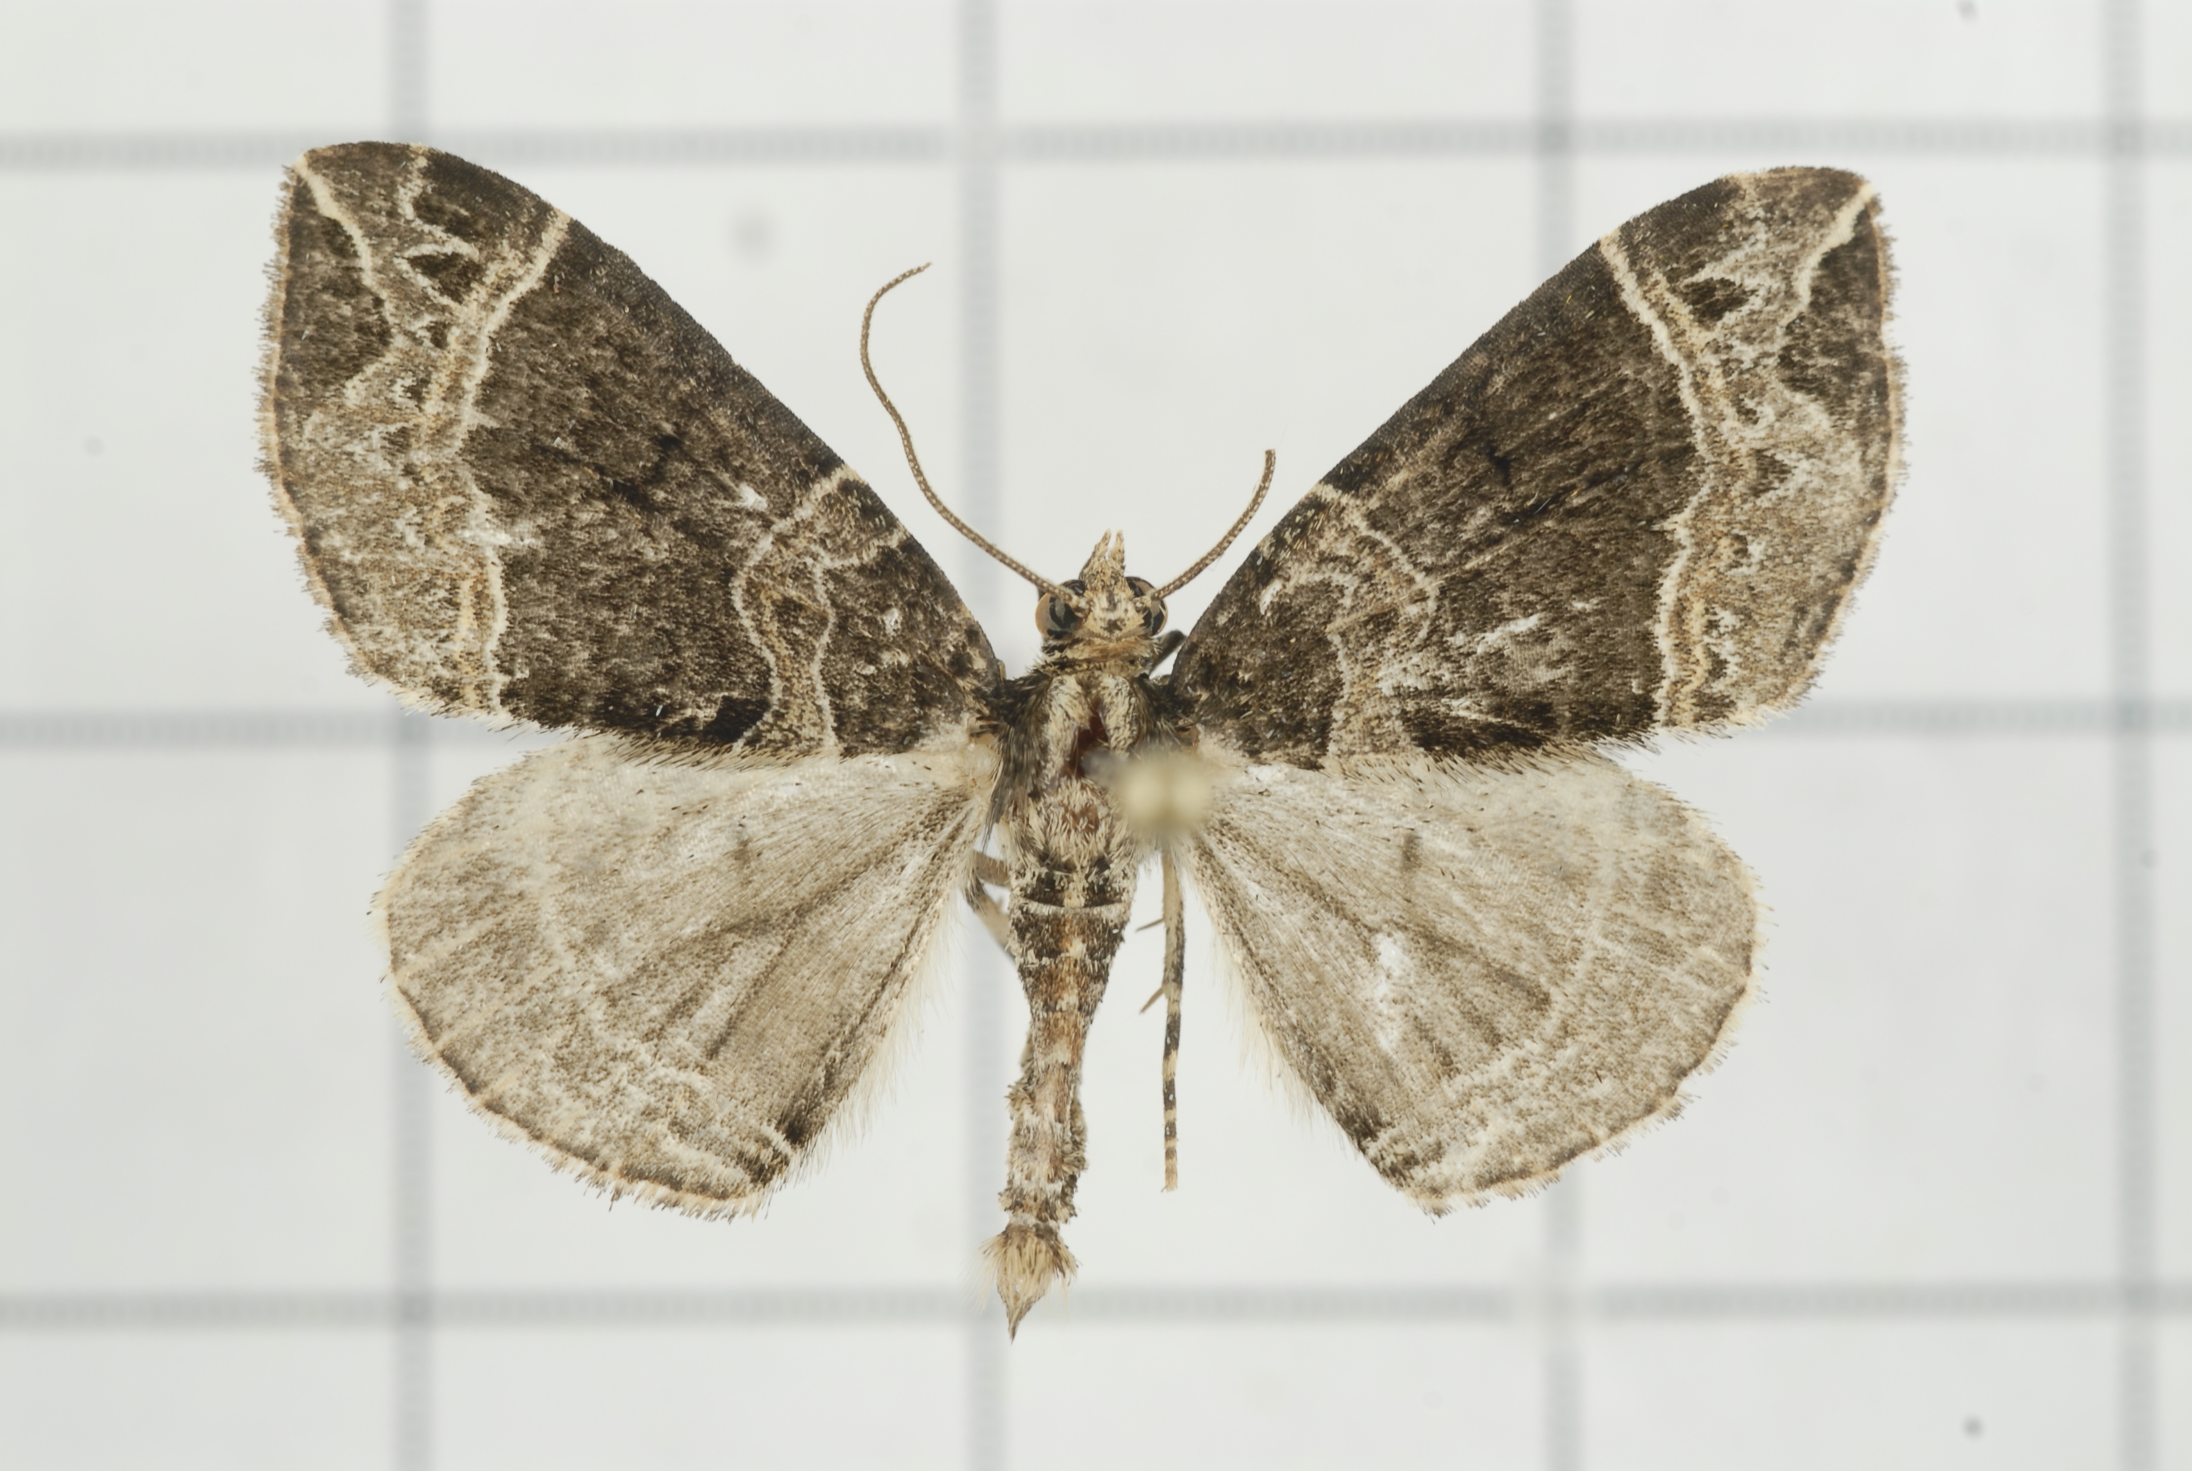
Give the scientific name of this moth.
Ecliptopera umbrosaria stathera
